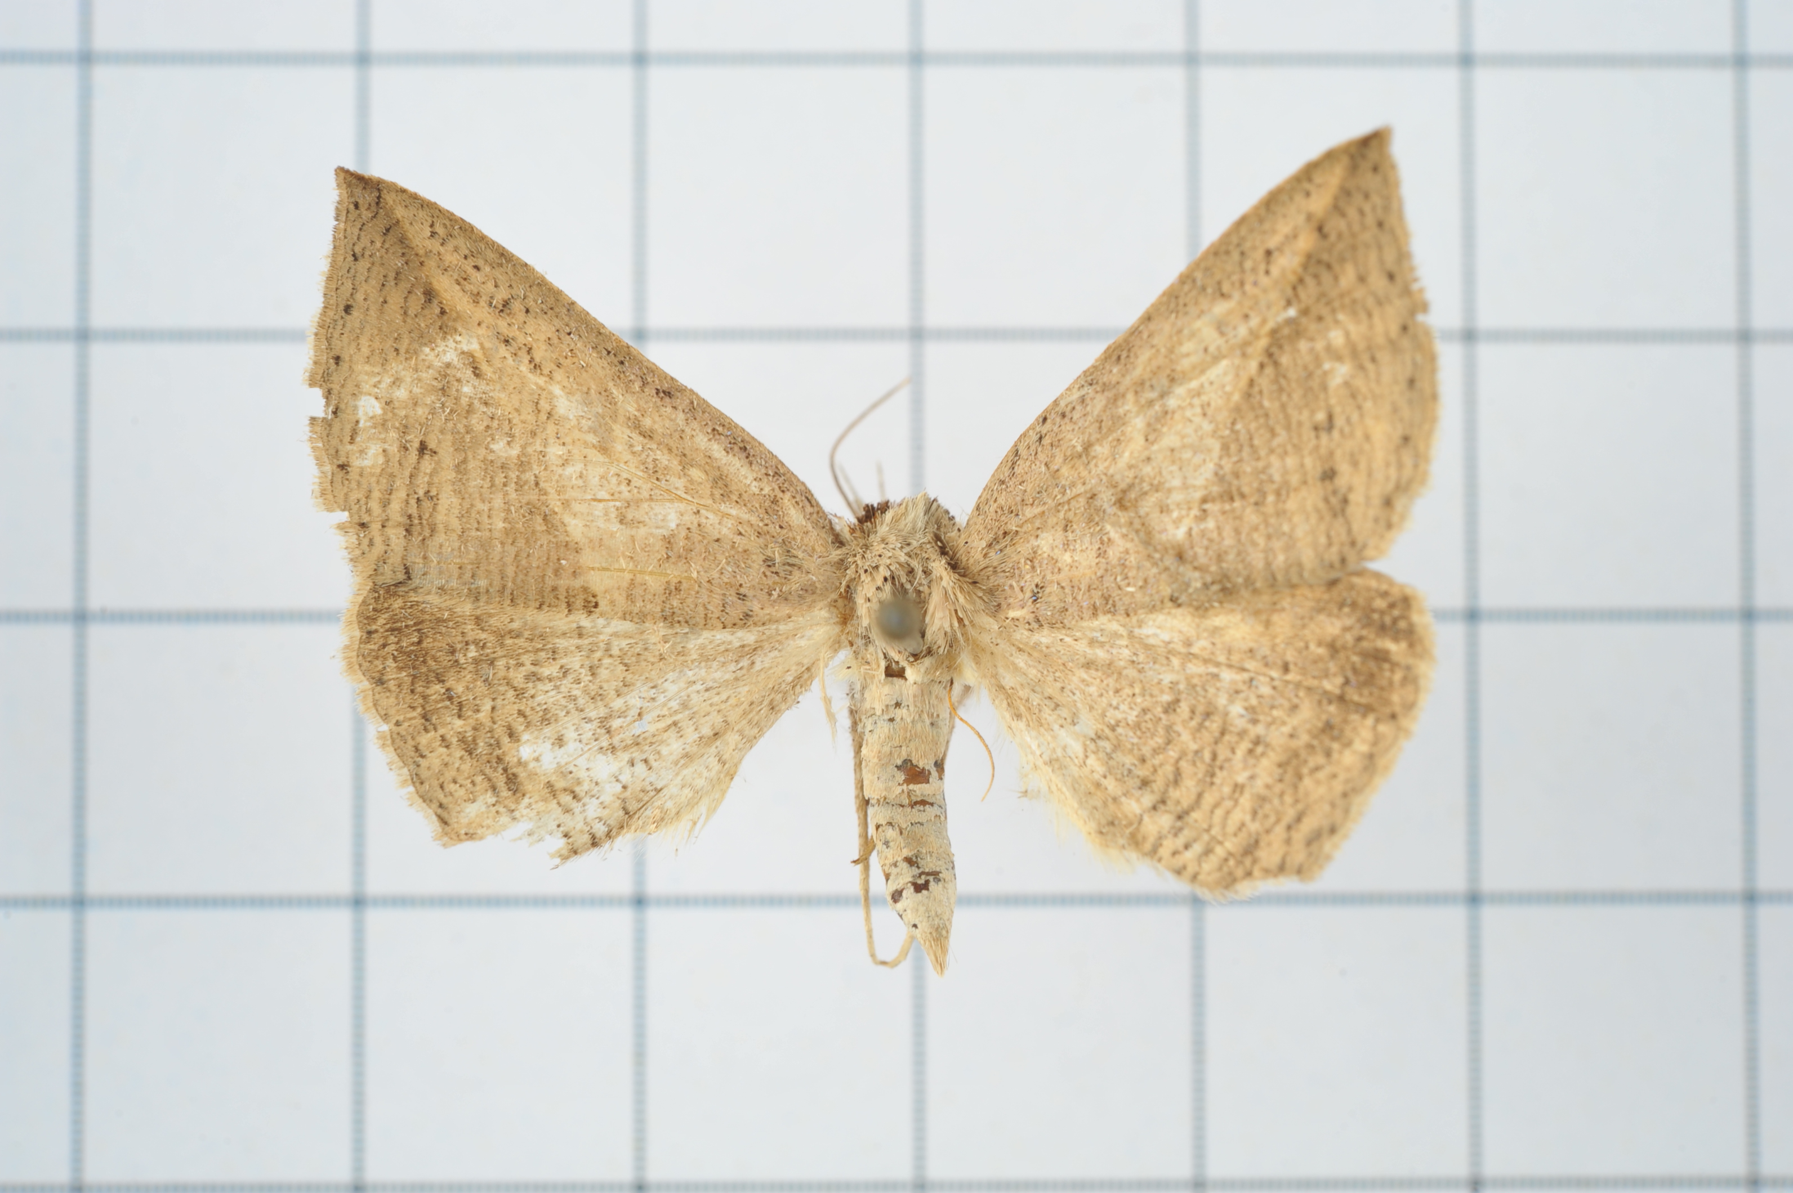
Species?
Dierna strigata
